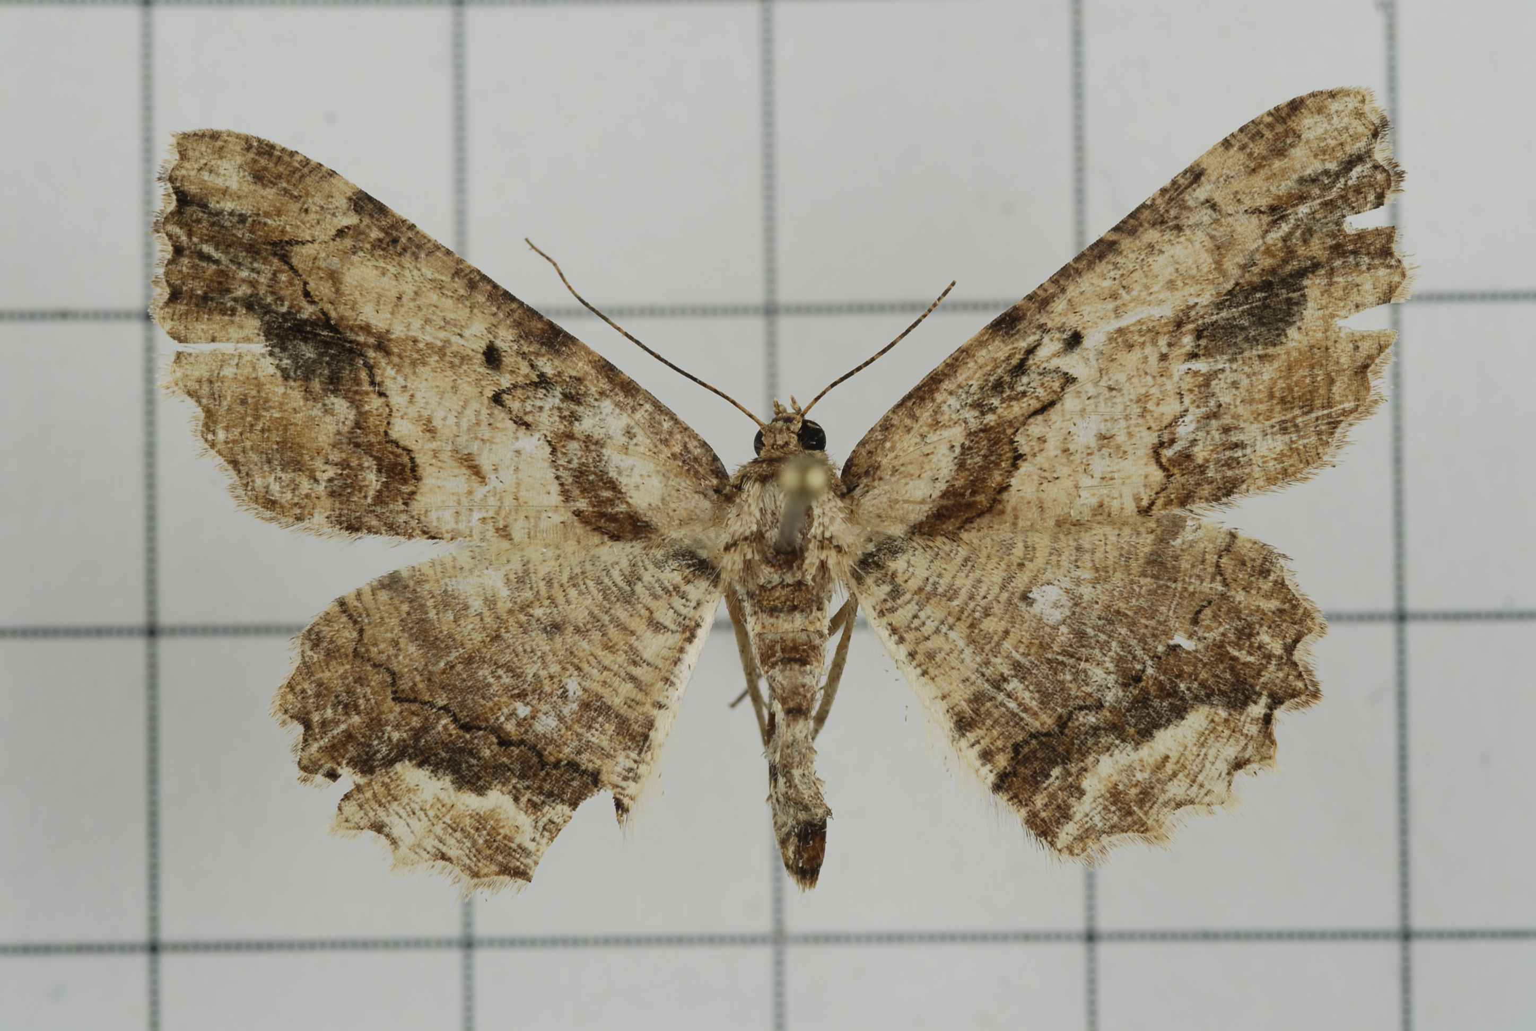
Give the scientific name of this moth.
Menophra anaplagiata
